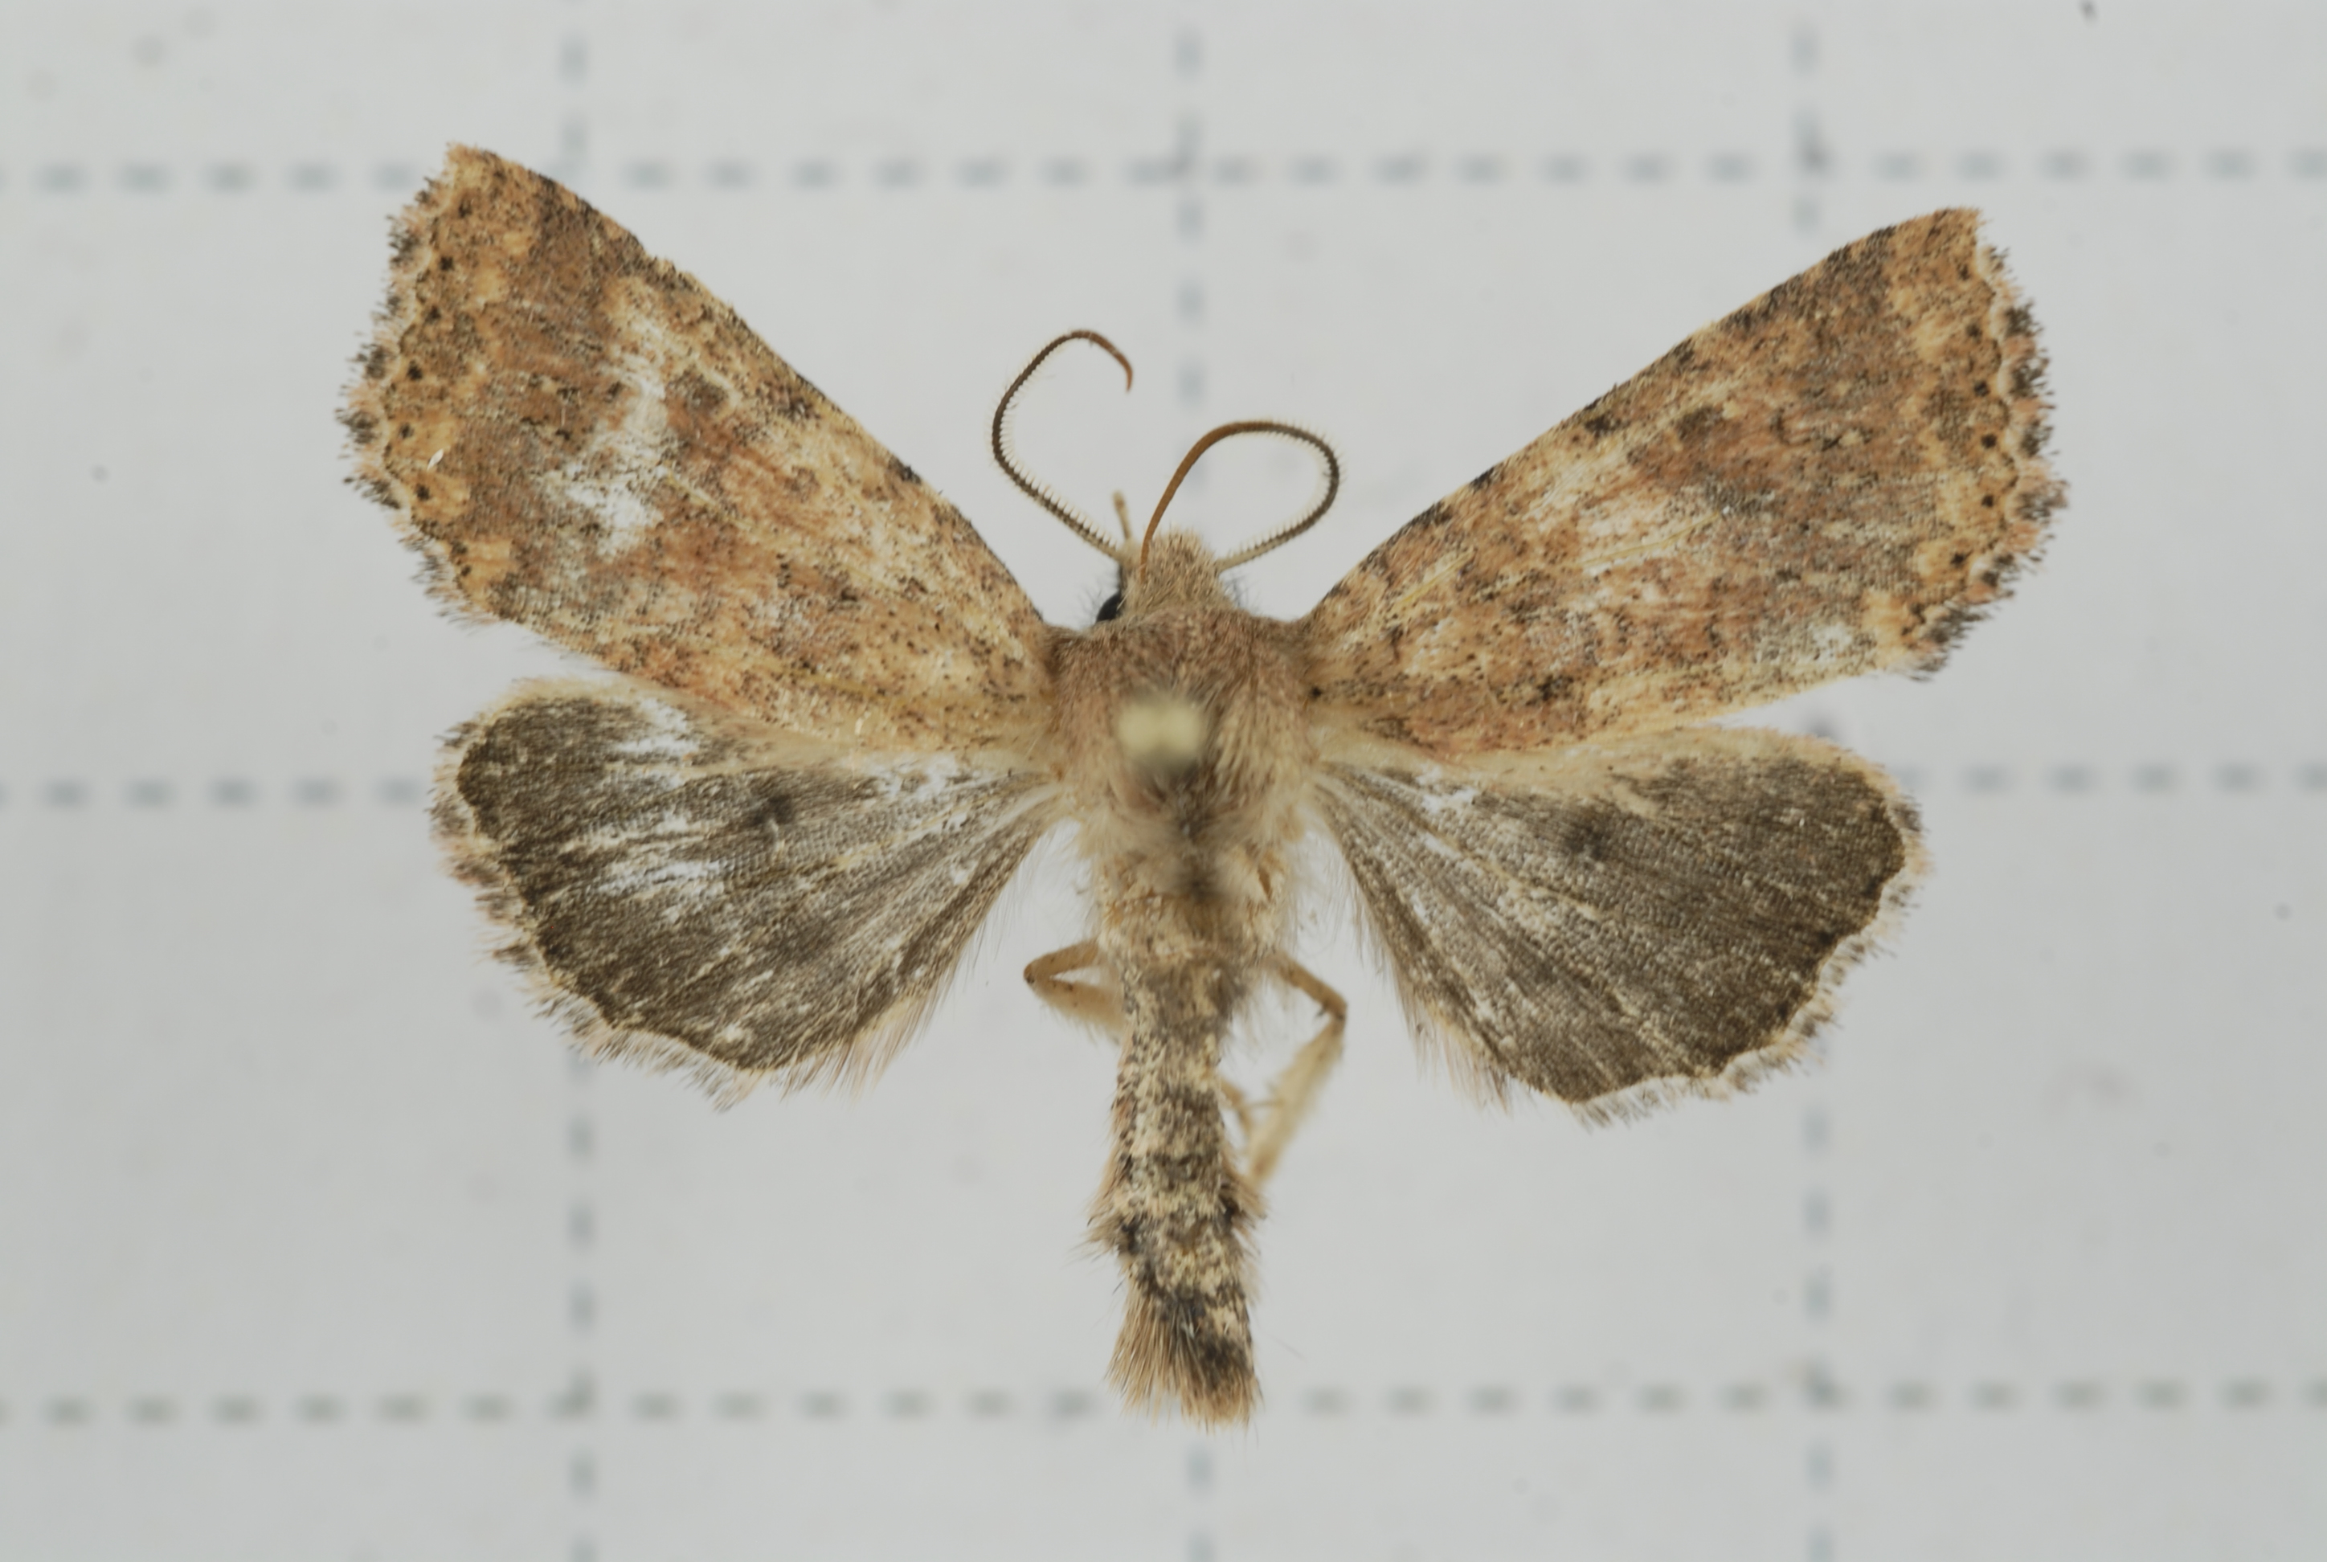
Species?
Hyalobole kononenkoi
